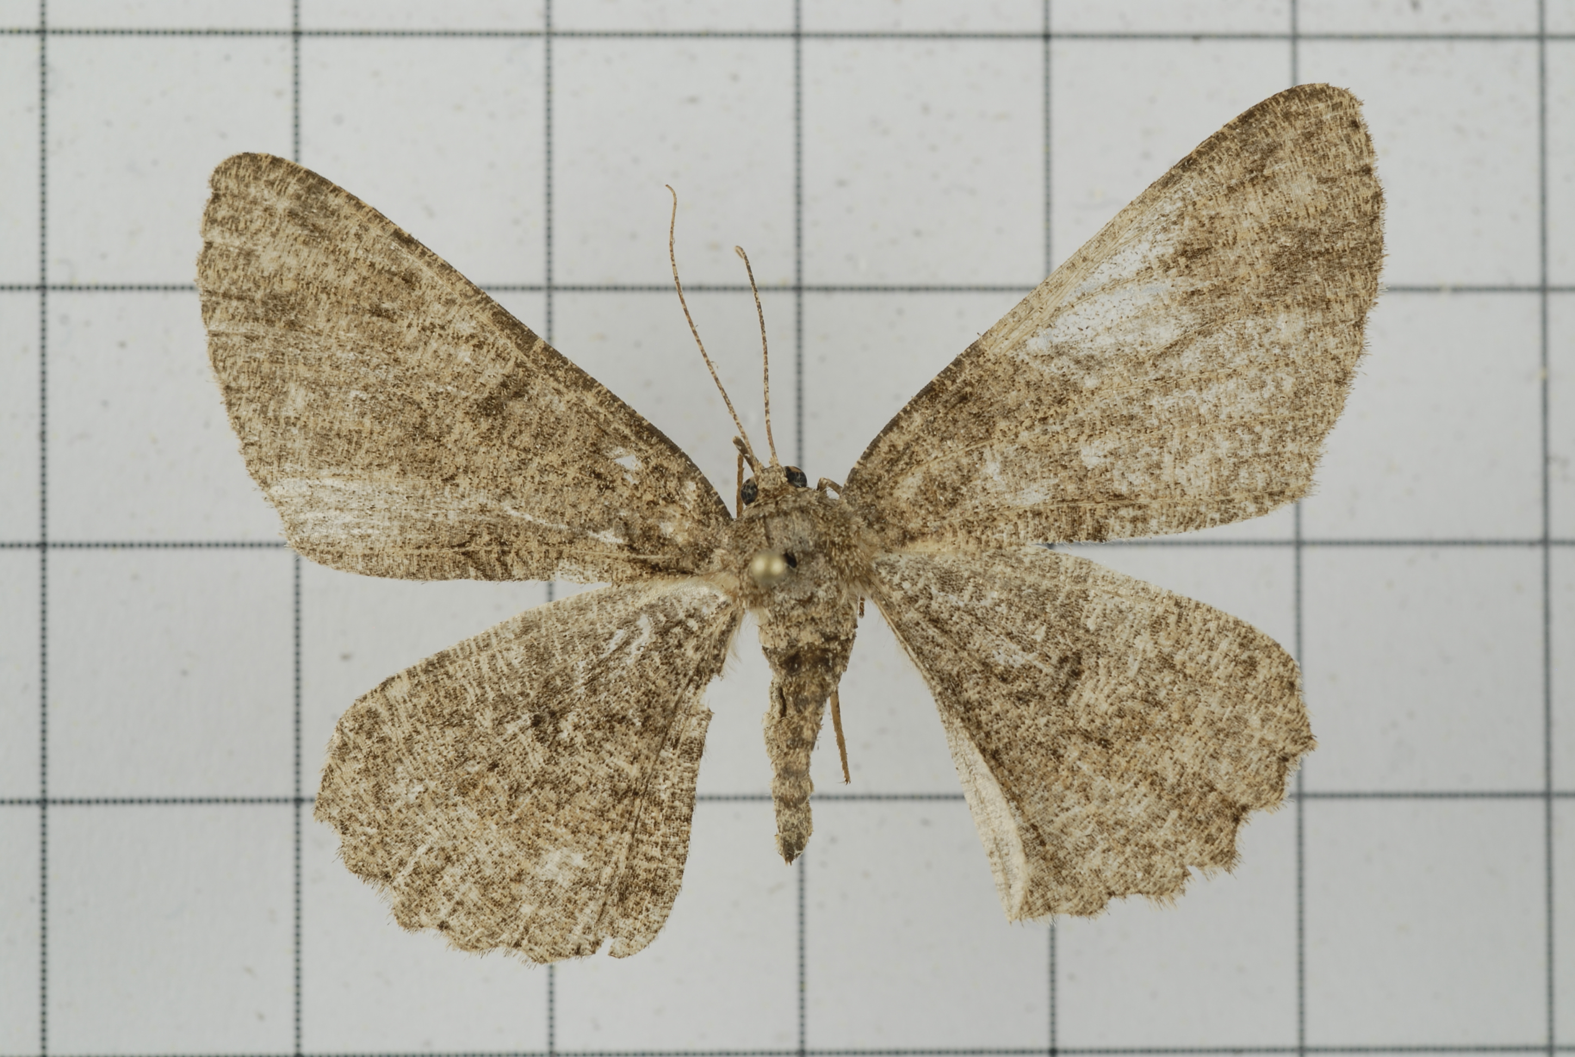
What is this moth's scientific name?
Hypomecis punctinalis glos
